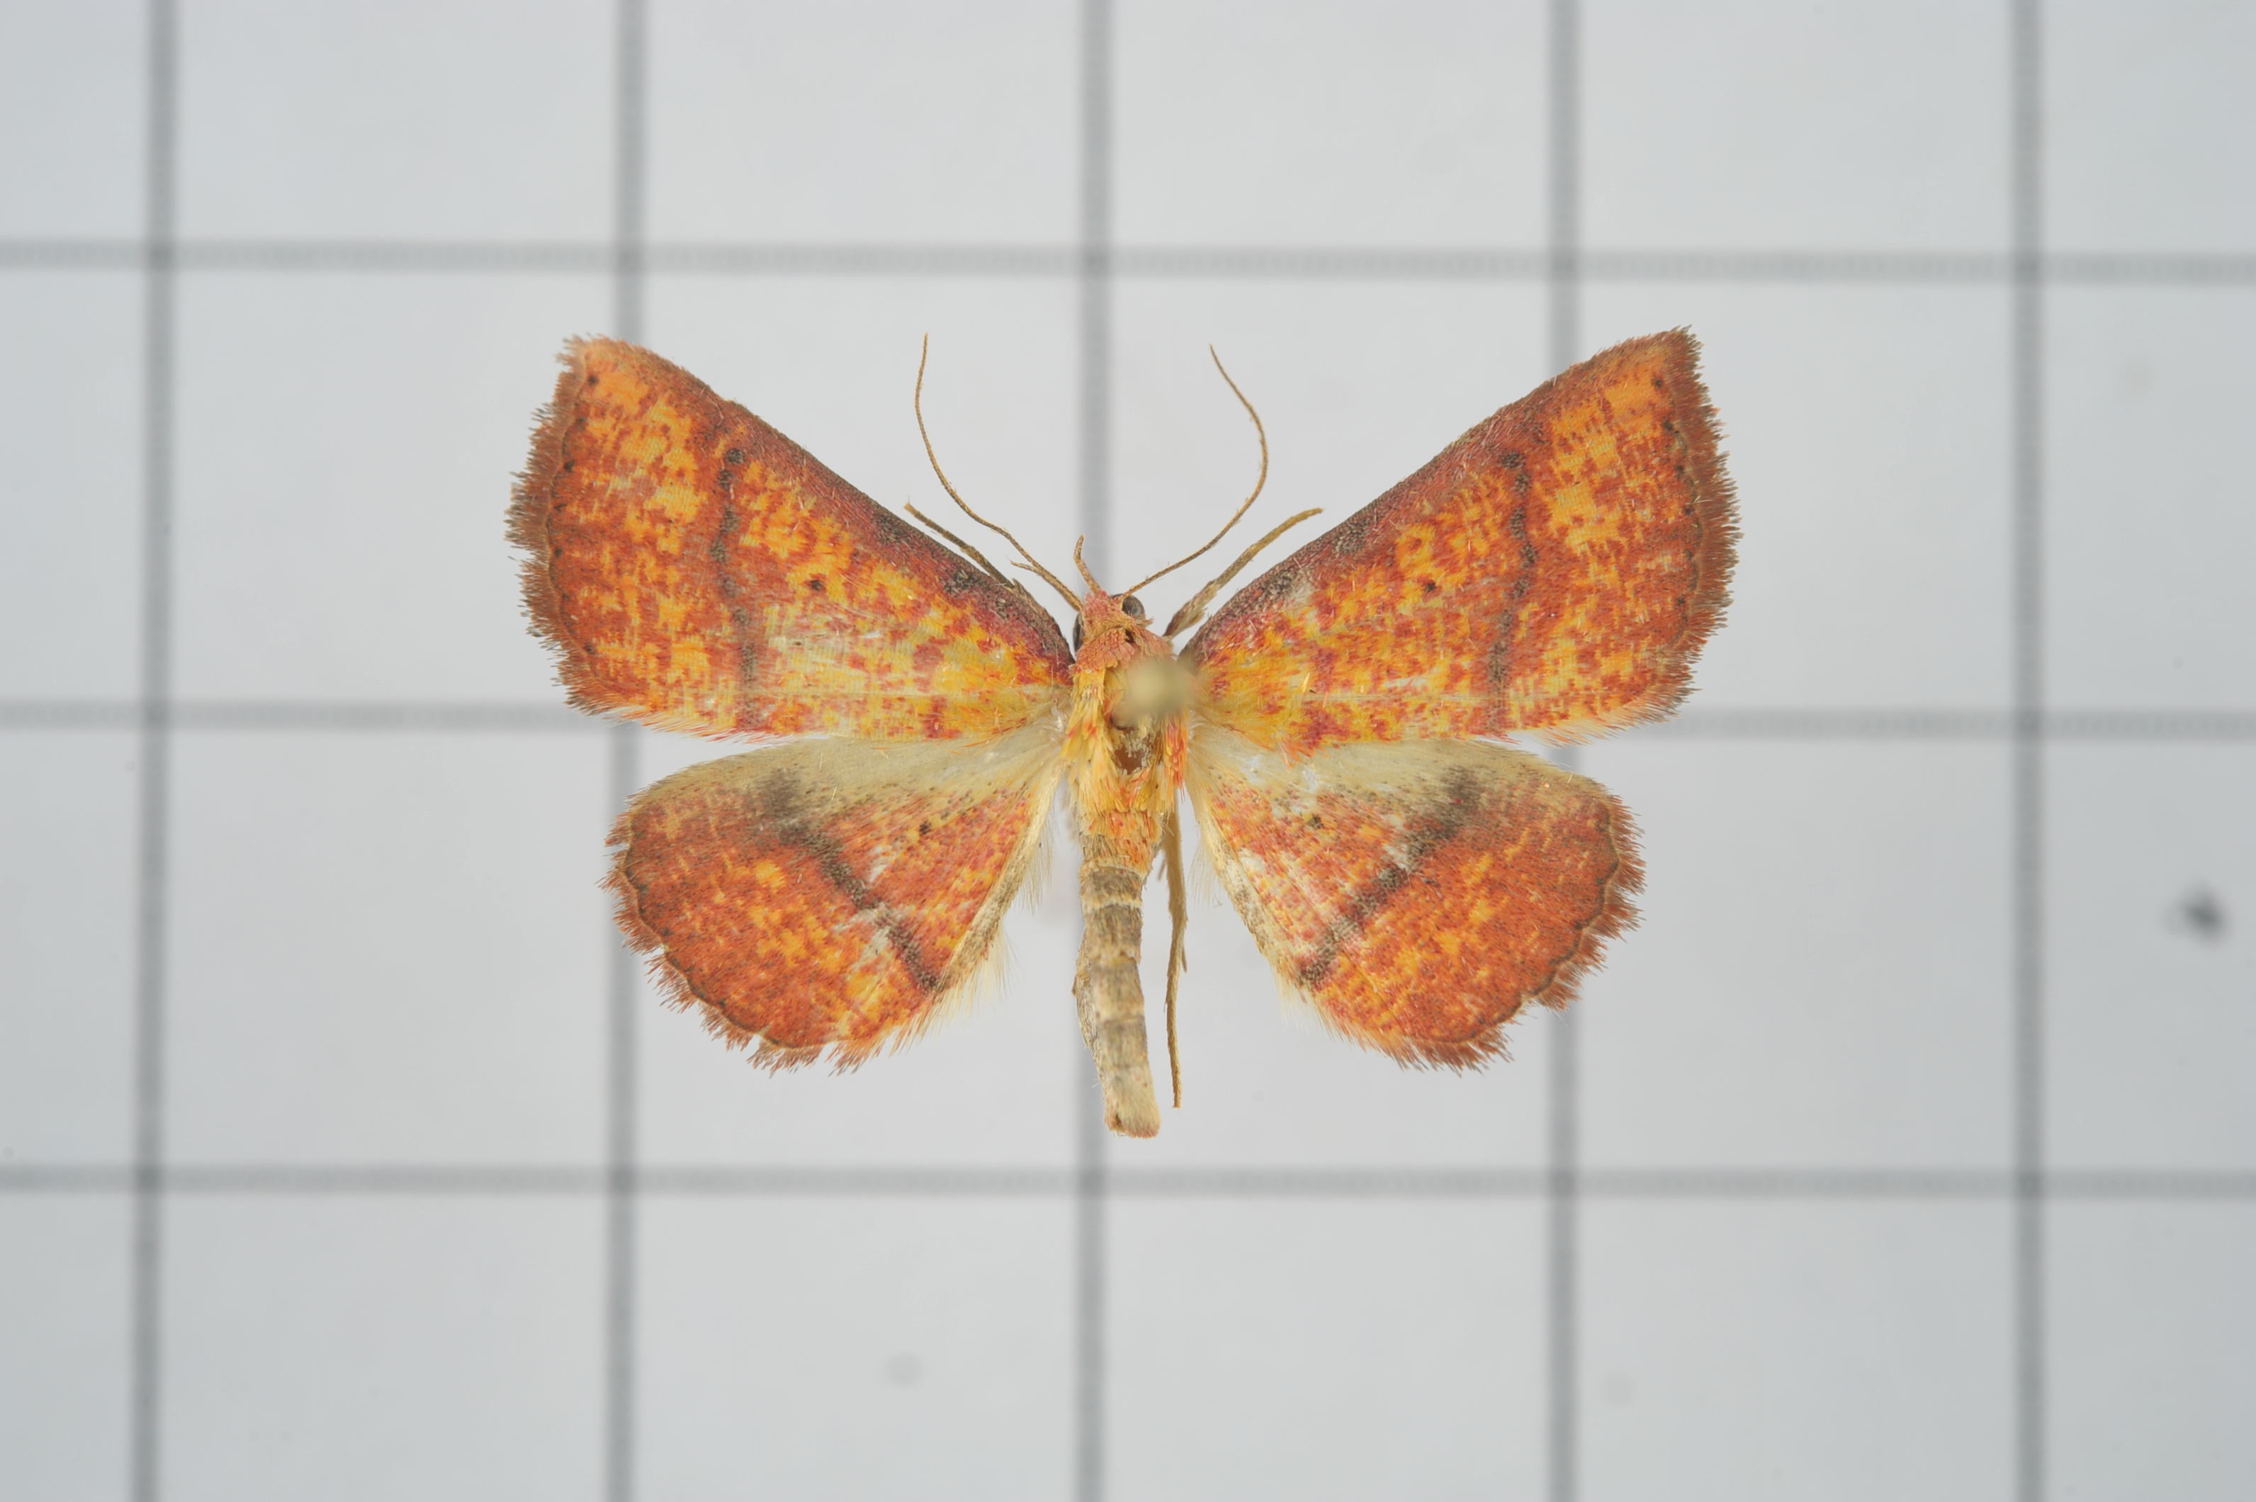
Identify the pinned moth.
Raparna roseata
